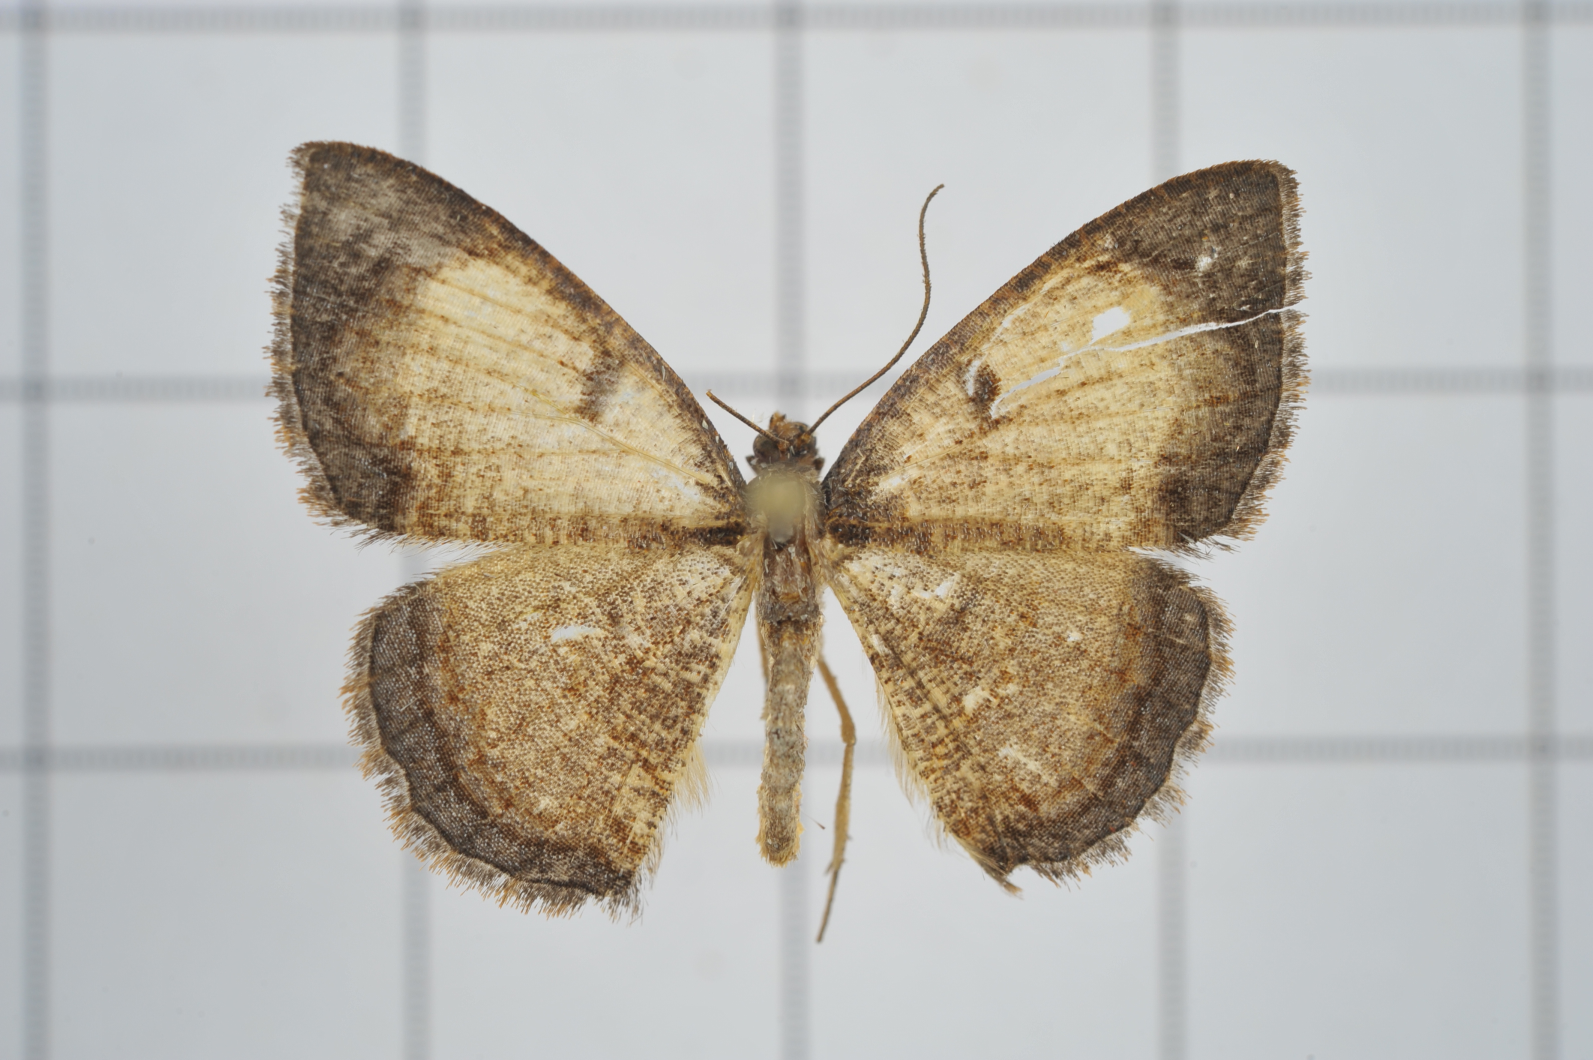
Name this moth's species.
Hydatocapnia gemina
